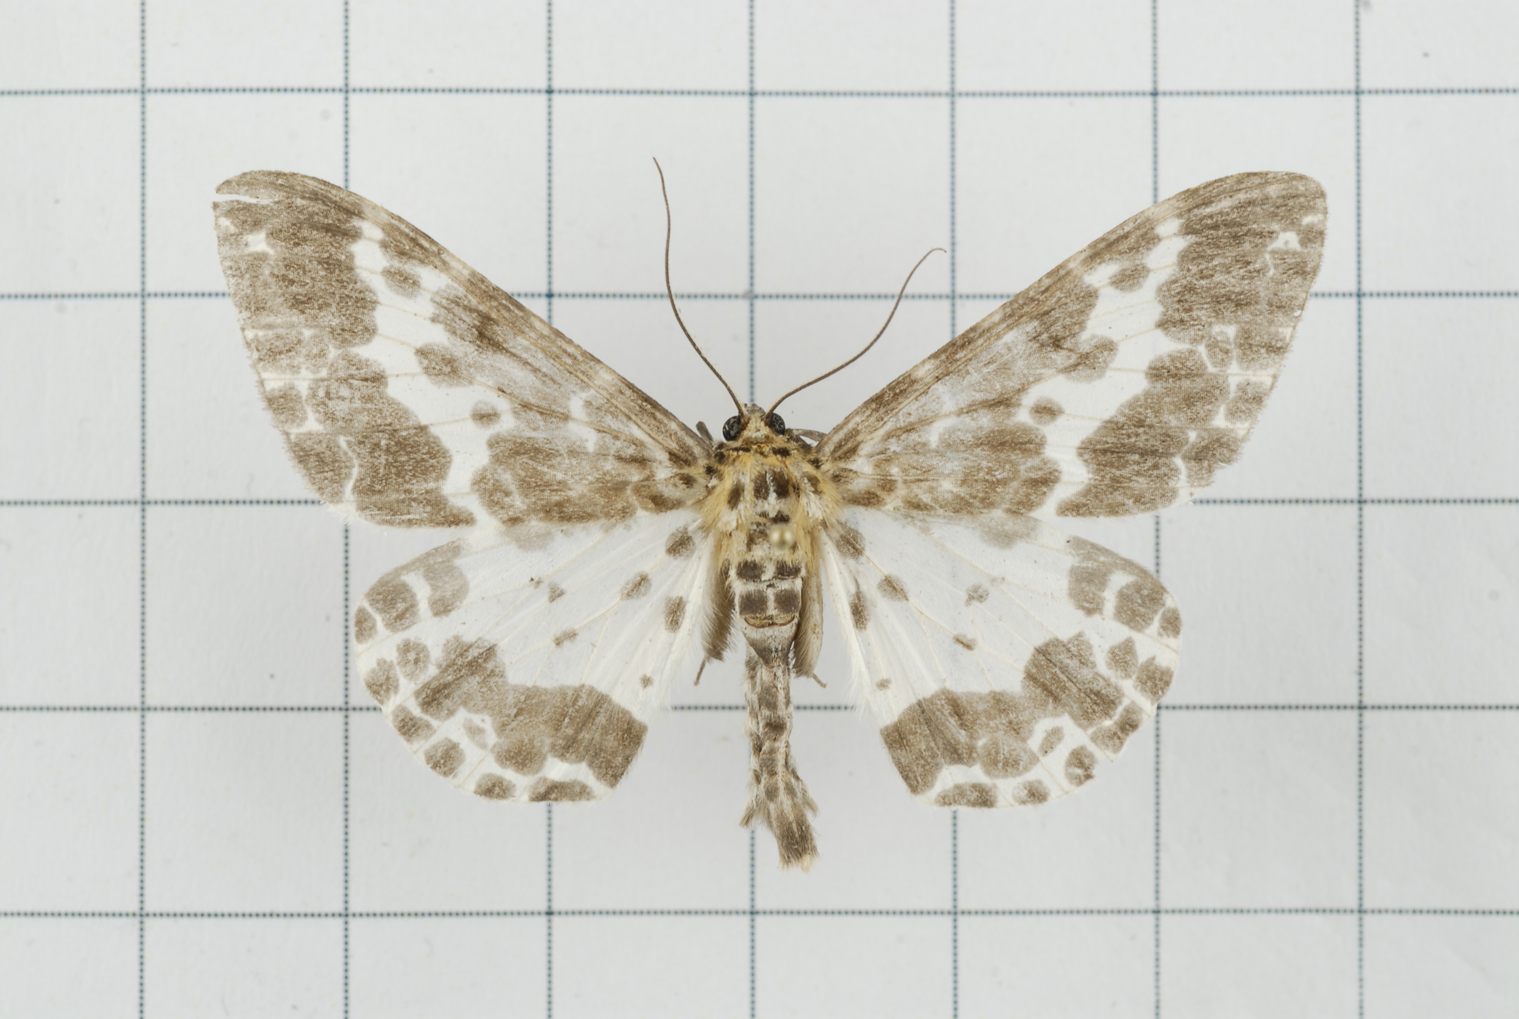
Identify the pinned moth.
Pogonopygia pavida pavida
